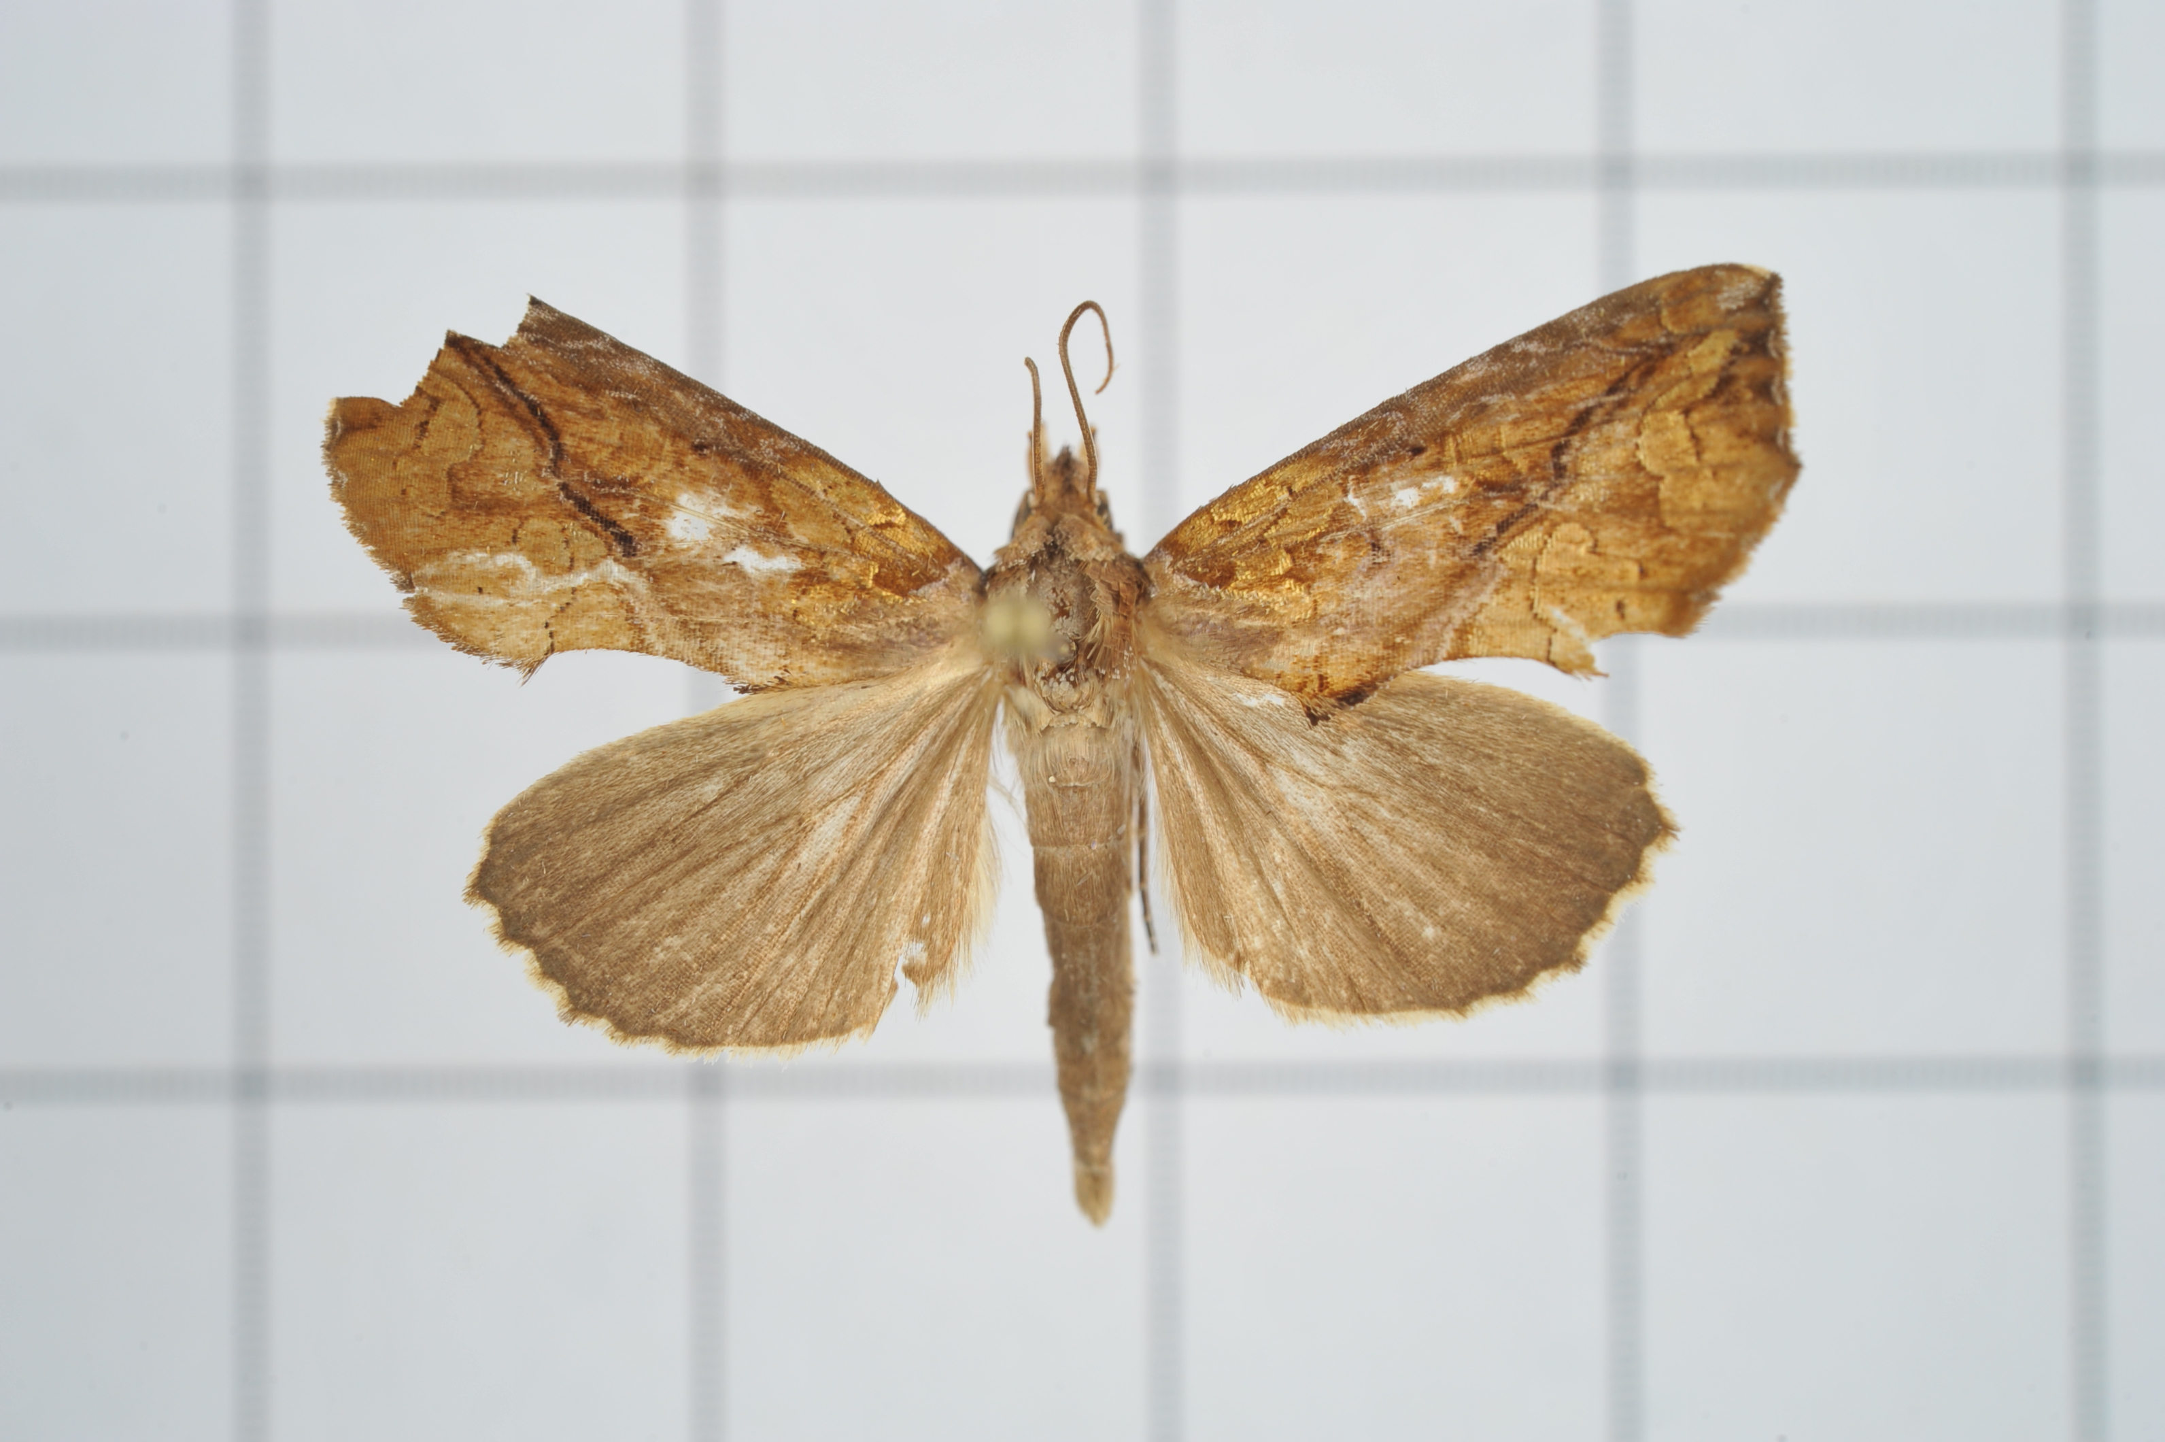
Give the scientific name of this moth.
Plusiodonta coelonota
